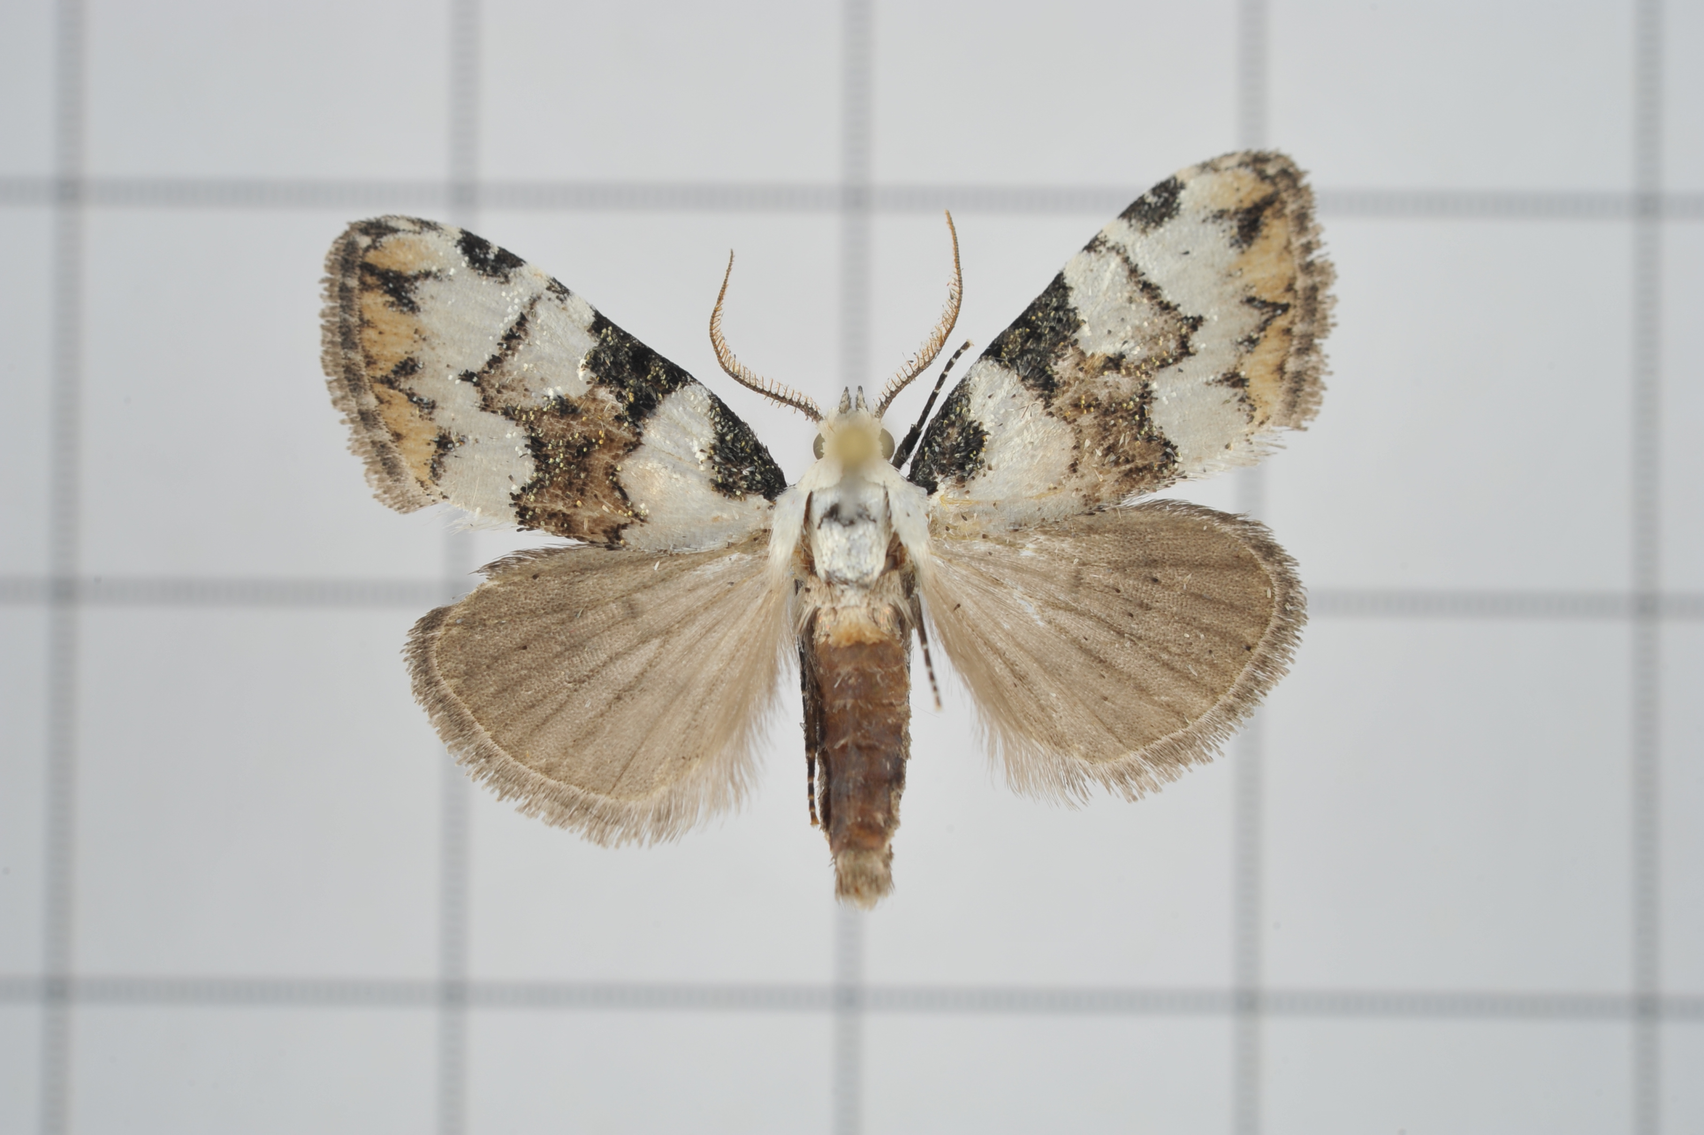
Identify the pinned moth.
Meganola mediofusca
